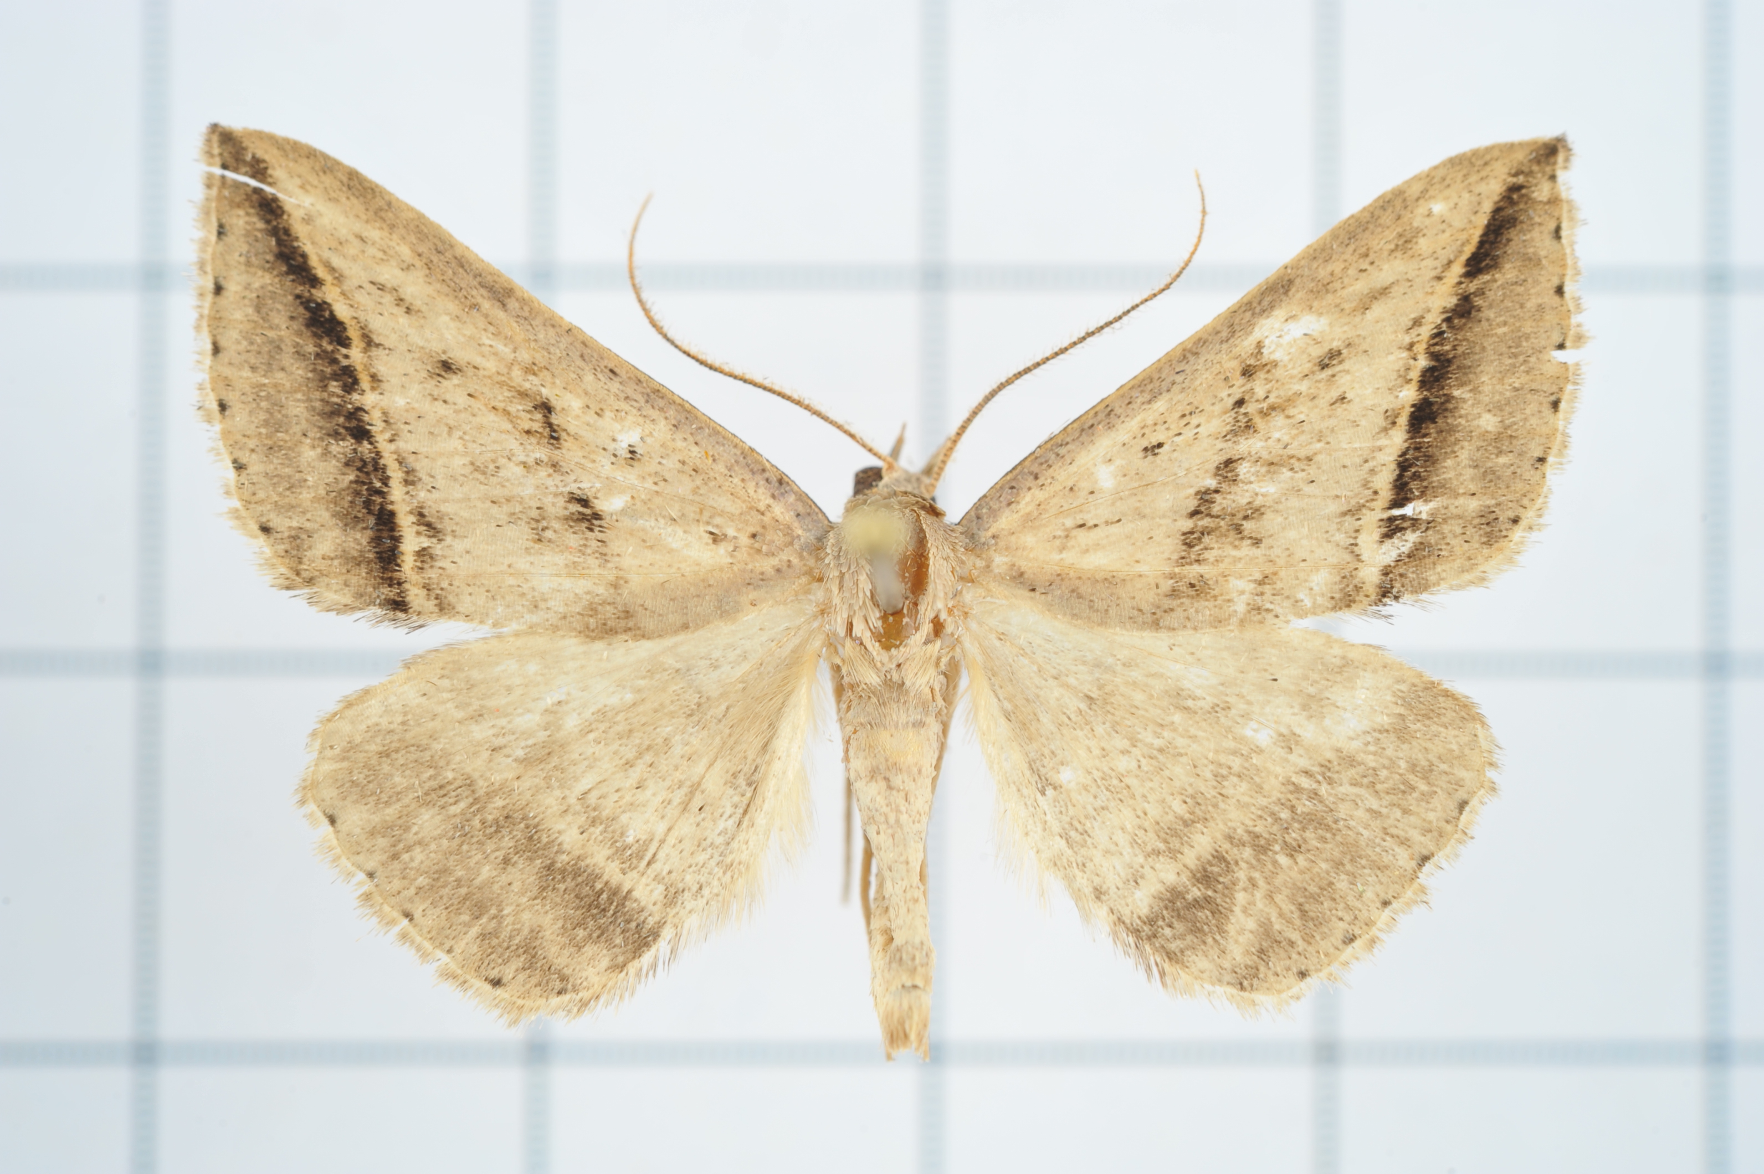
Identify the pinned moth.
Blasticorhinus bifasciata
